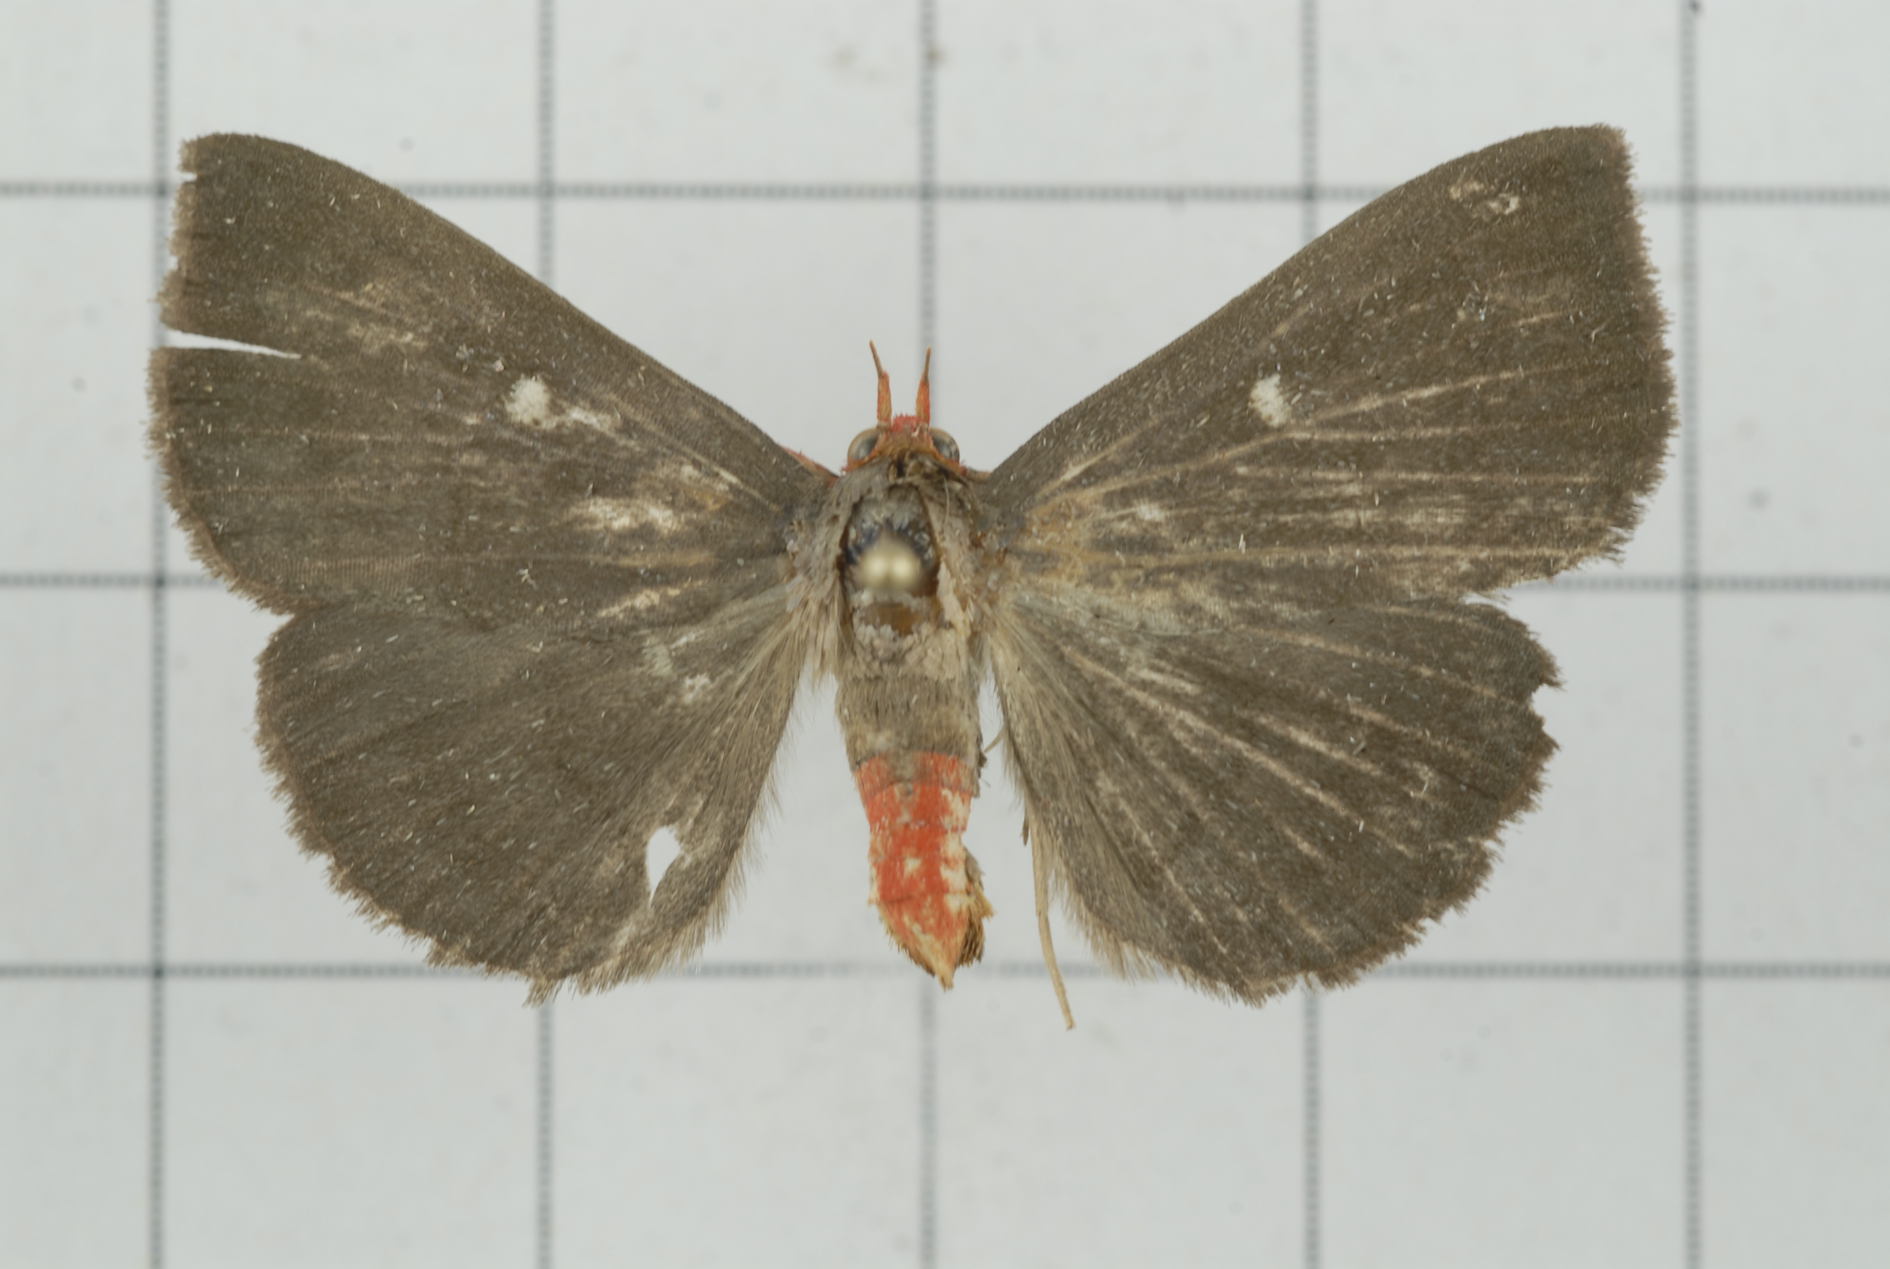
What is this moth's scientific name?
Calesia dasypterus
